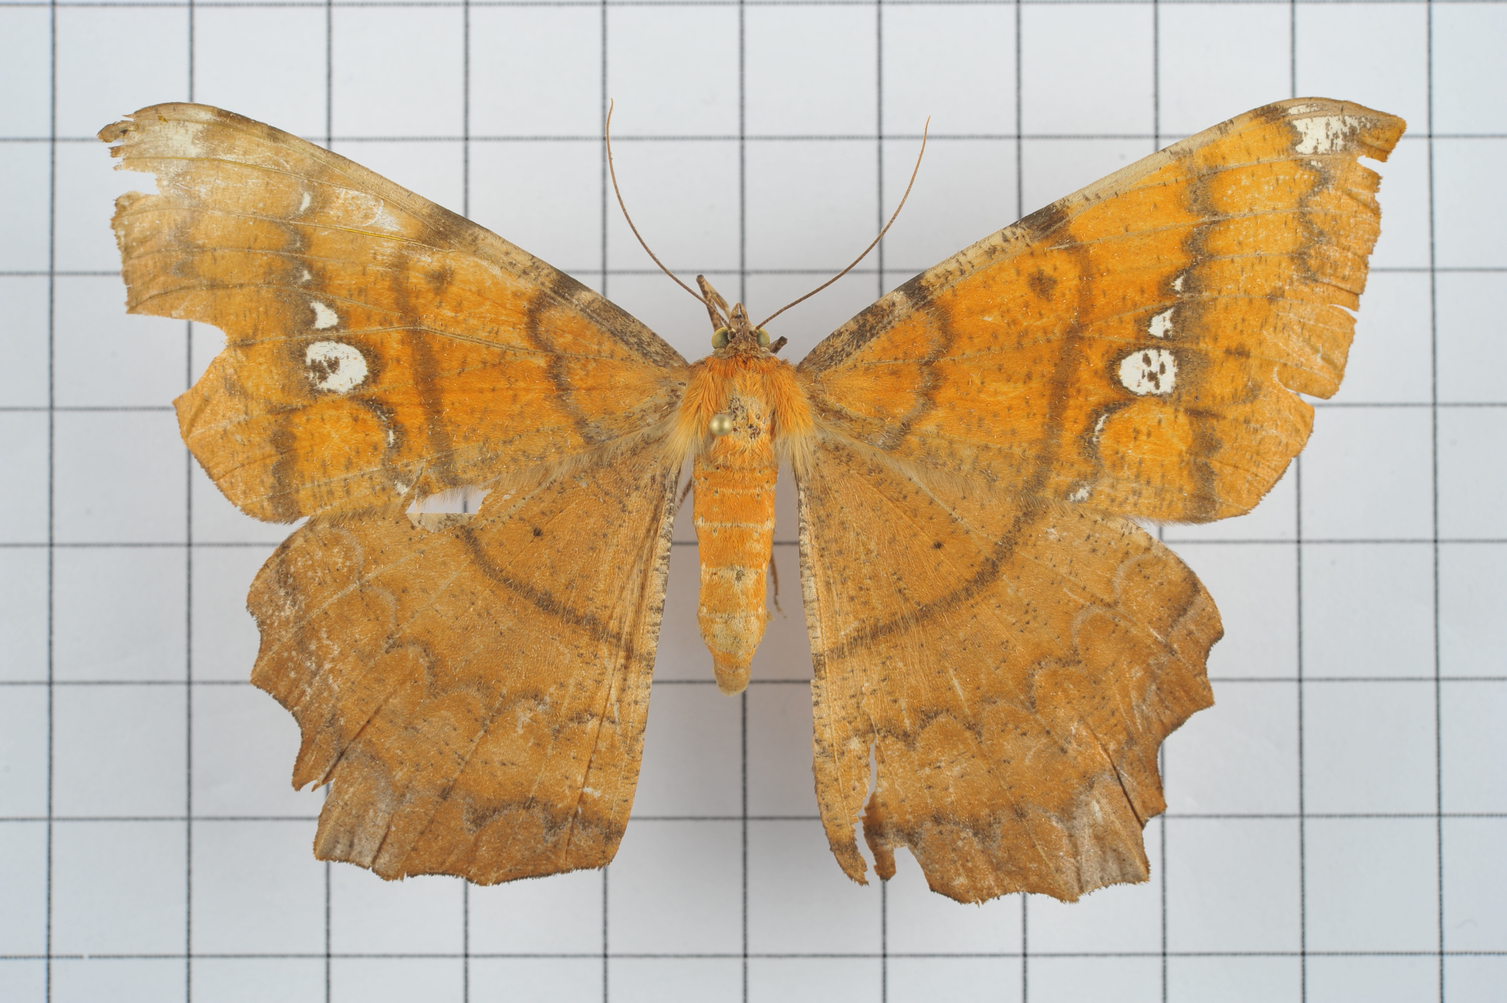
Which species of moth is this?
Amblychia angeronaria
